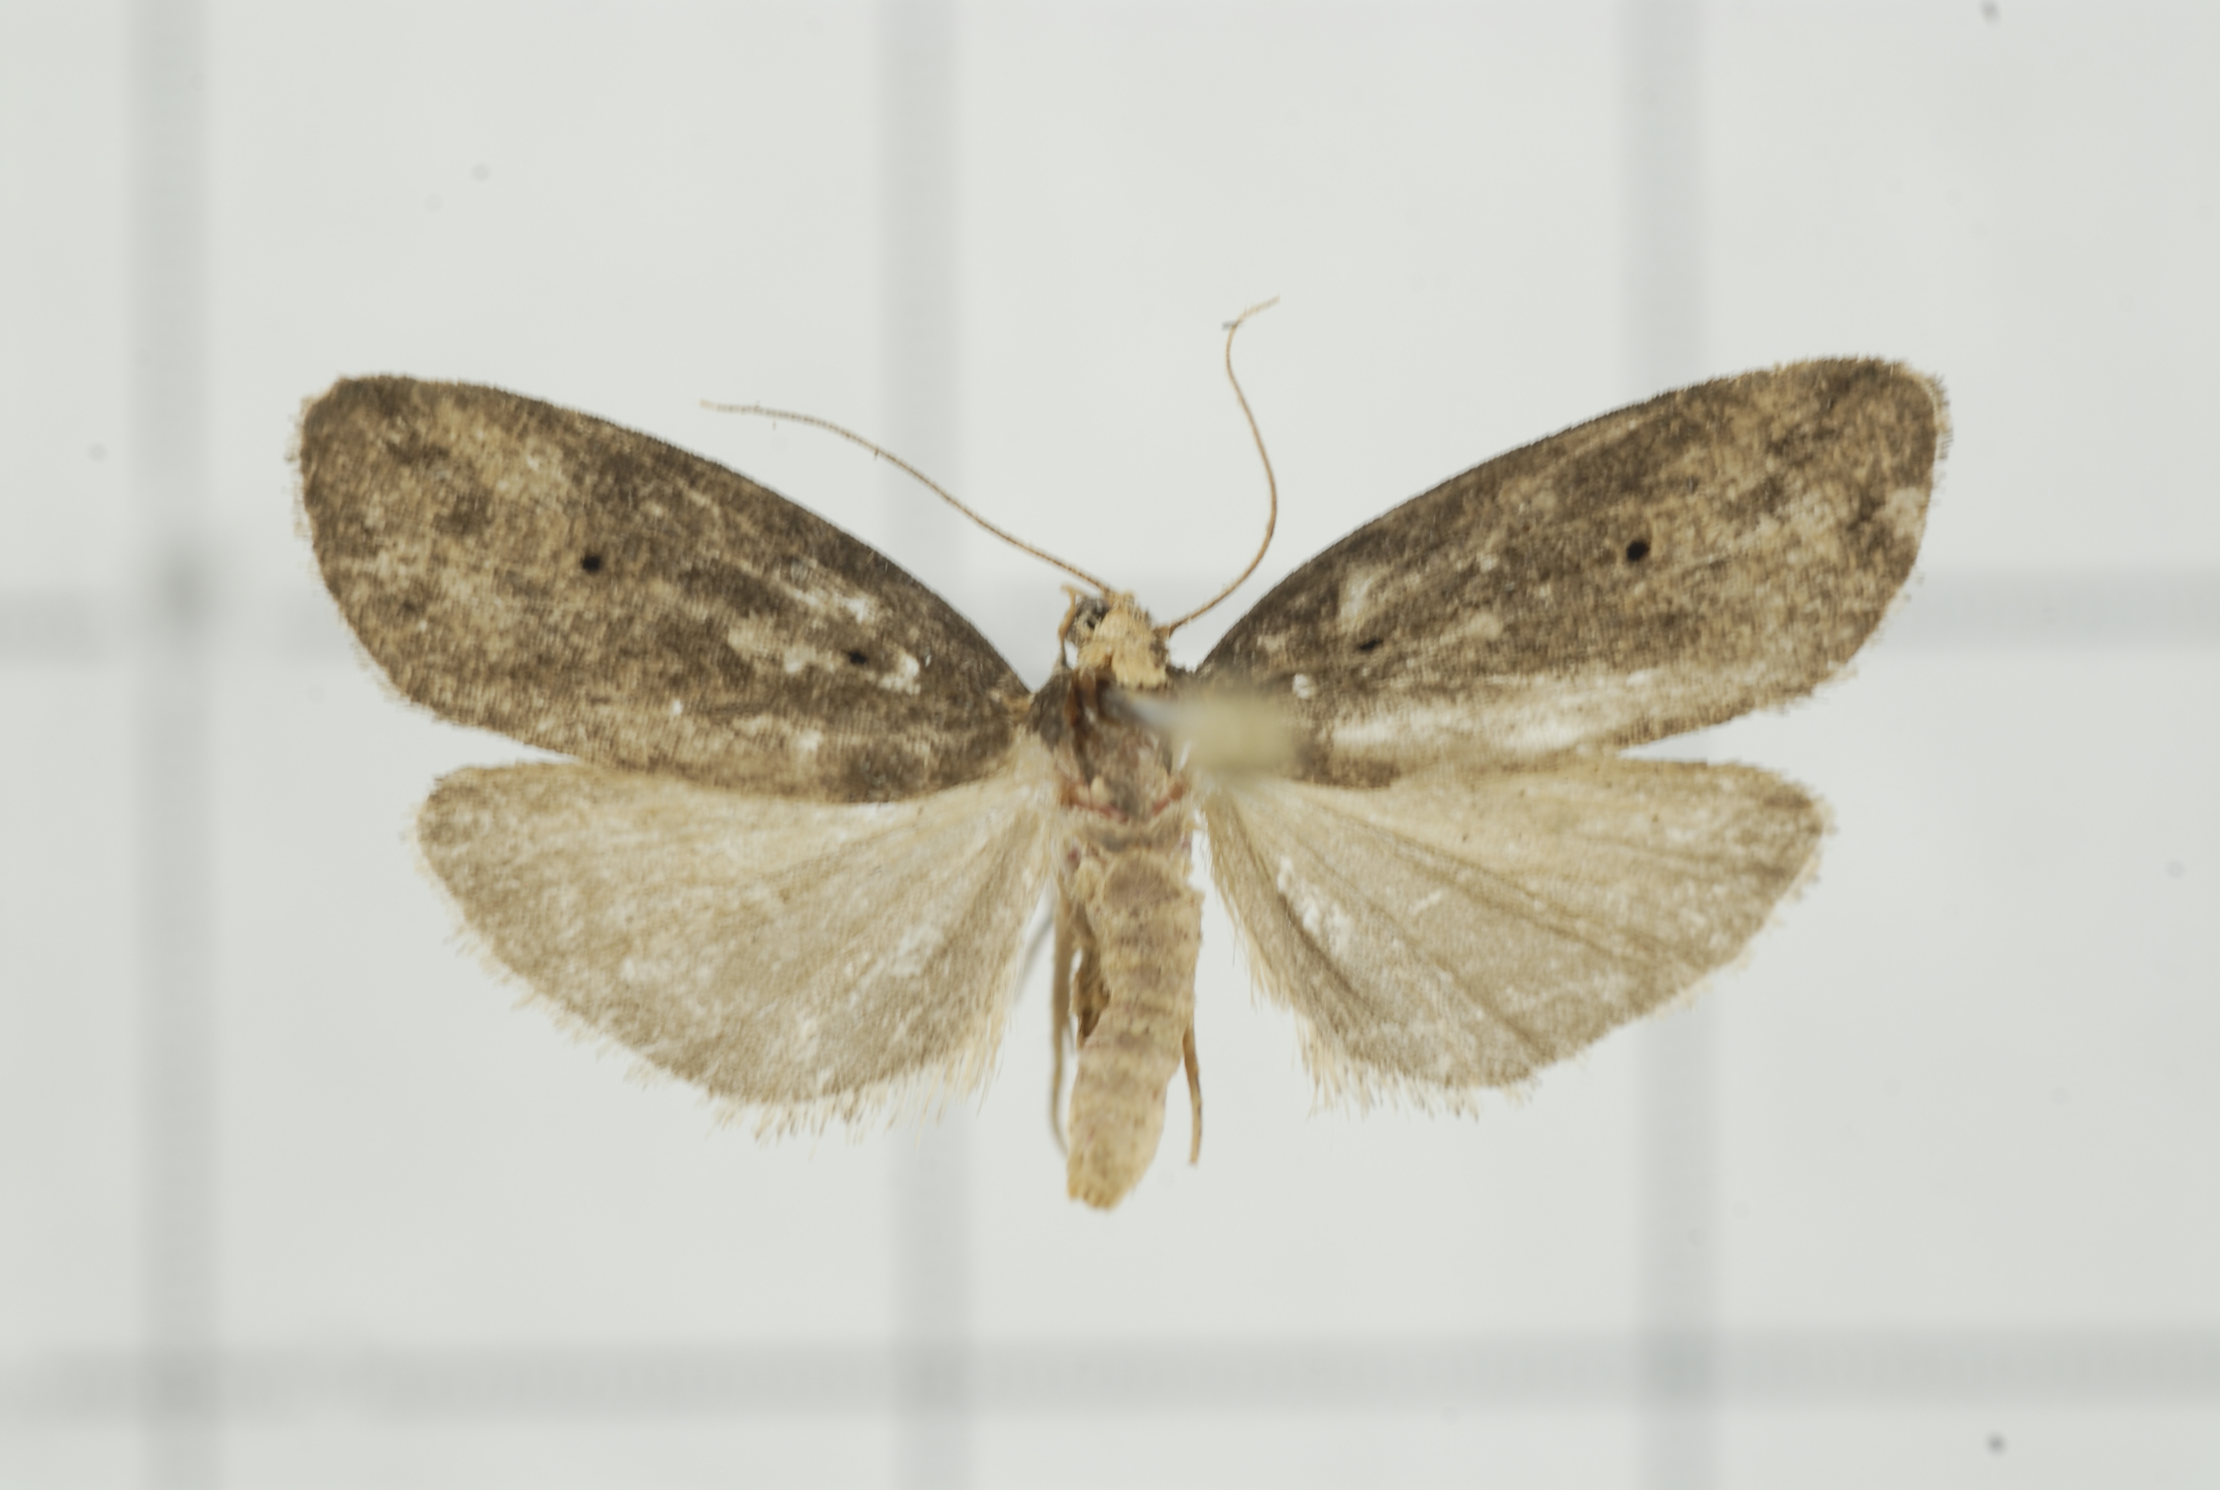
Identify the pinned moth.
Eugoa brunnea
